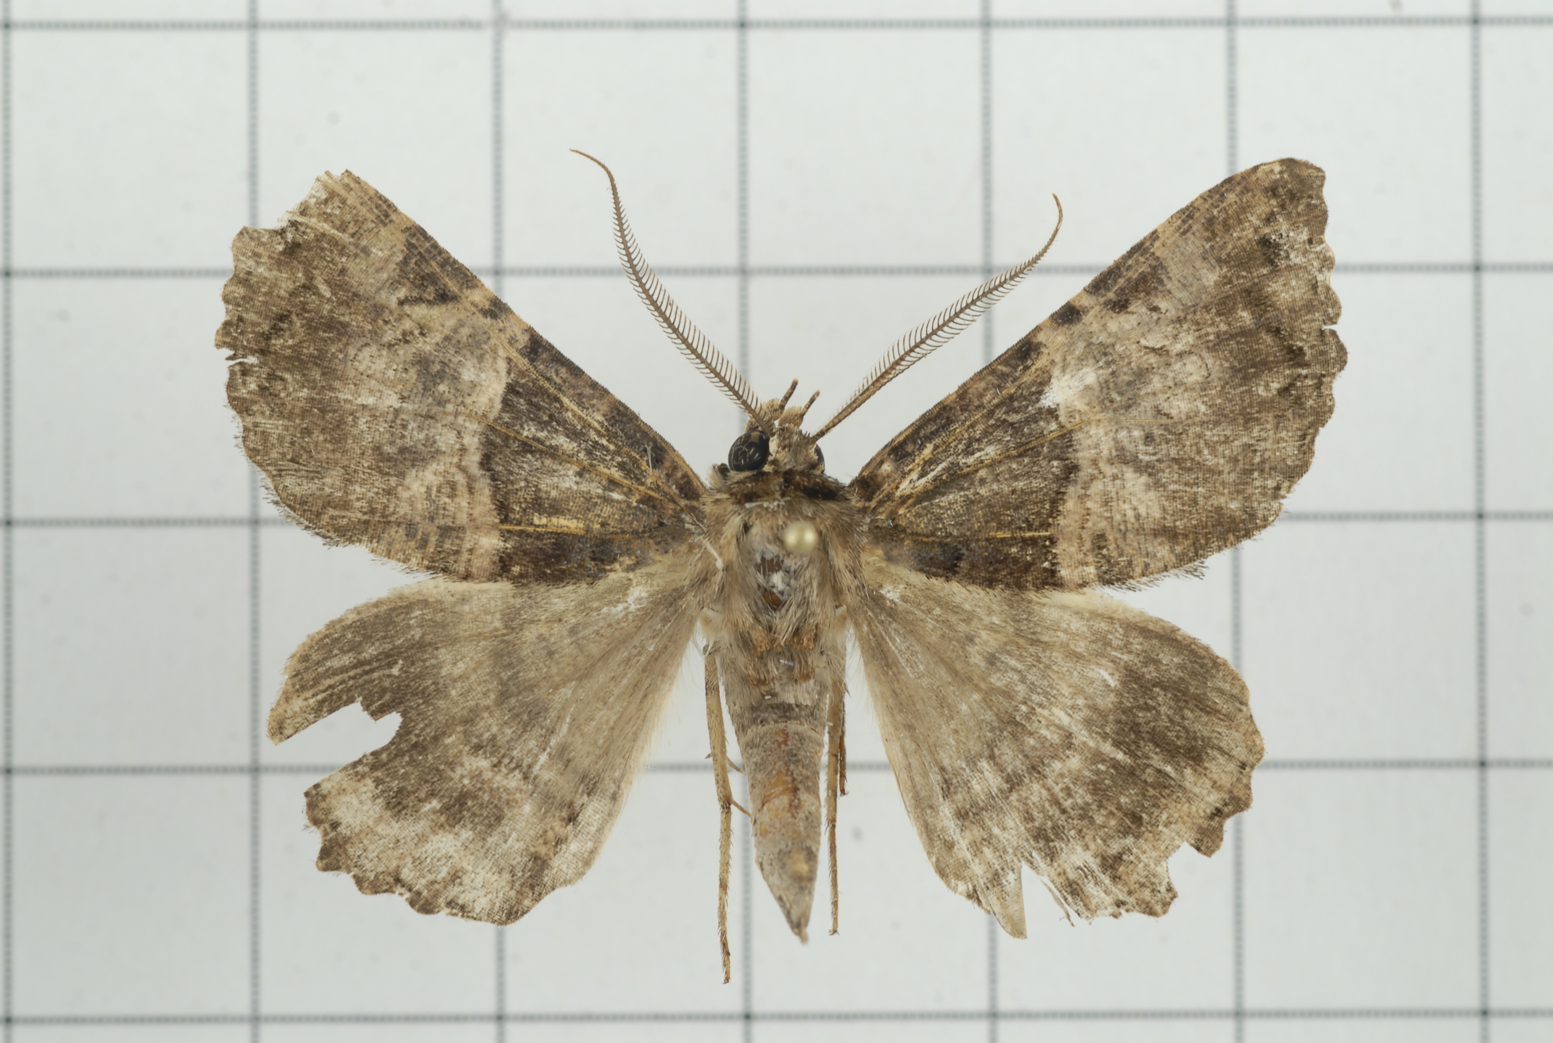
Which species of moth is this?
Daddala lucilla
